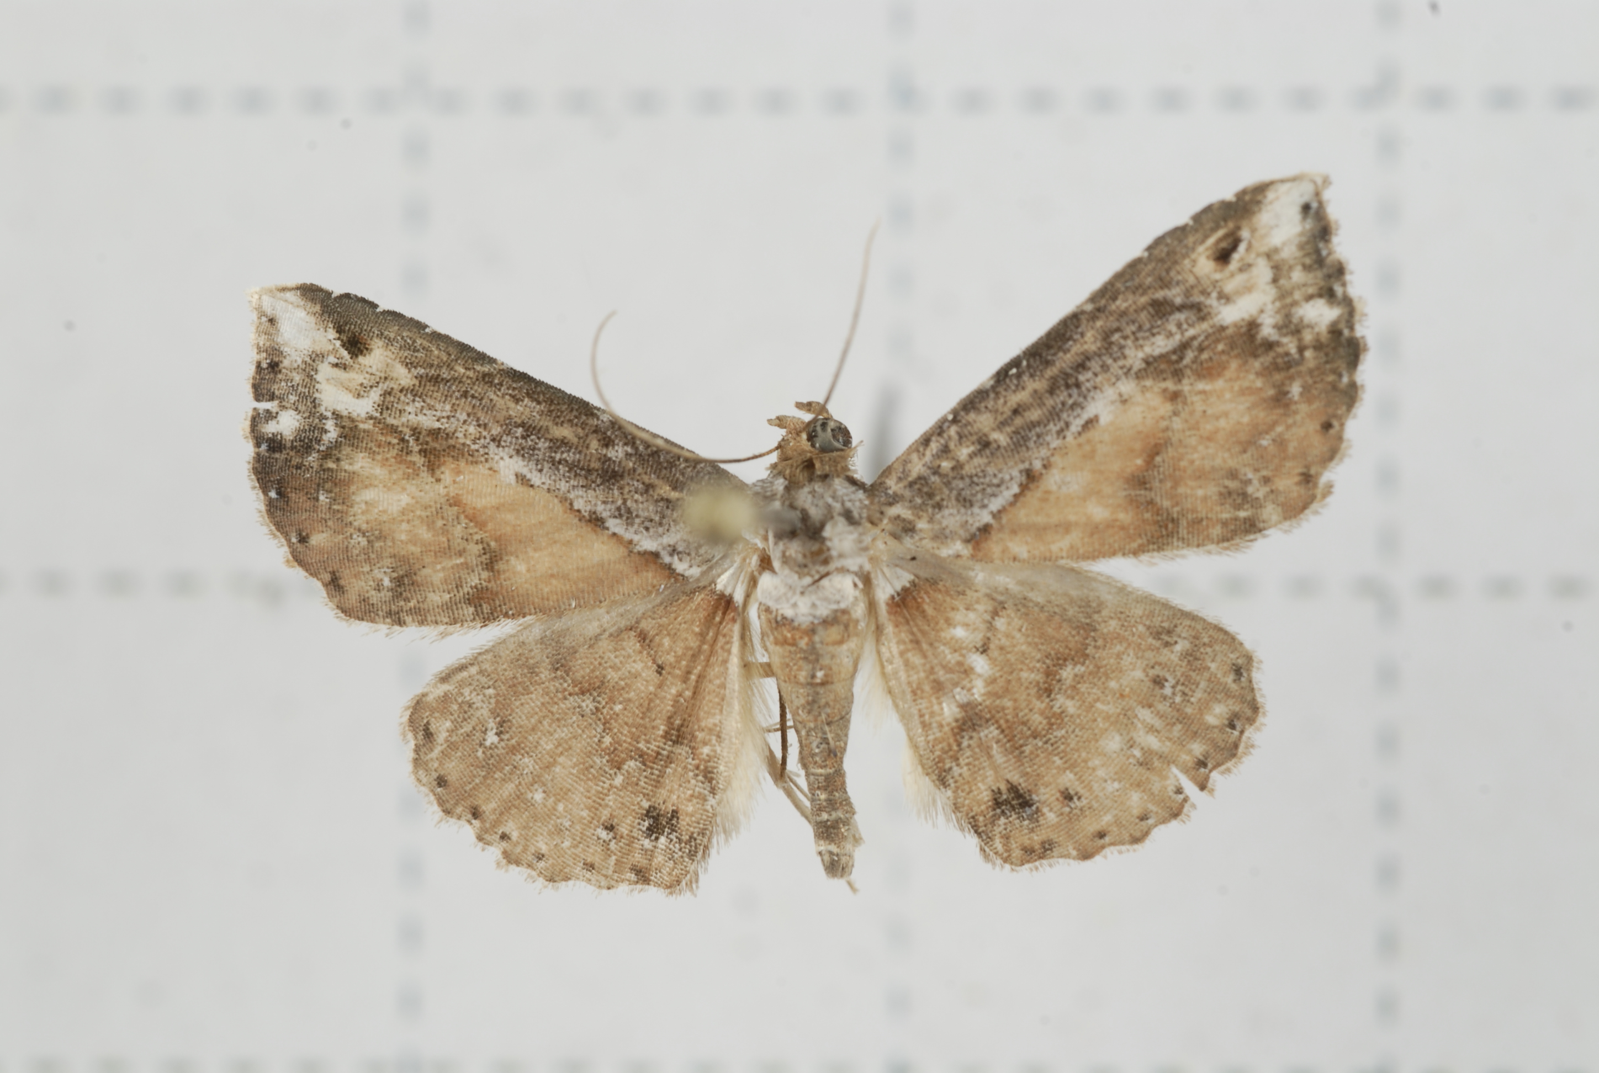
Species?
Zurobata vacillans
